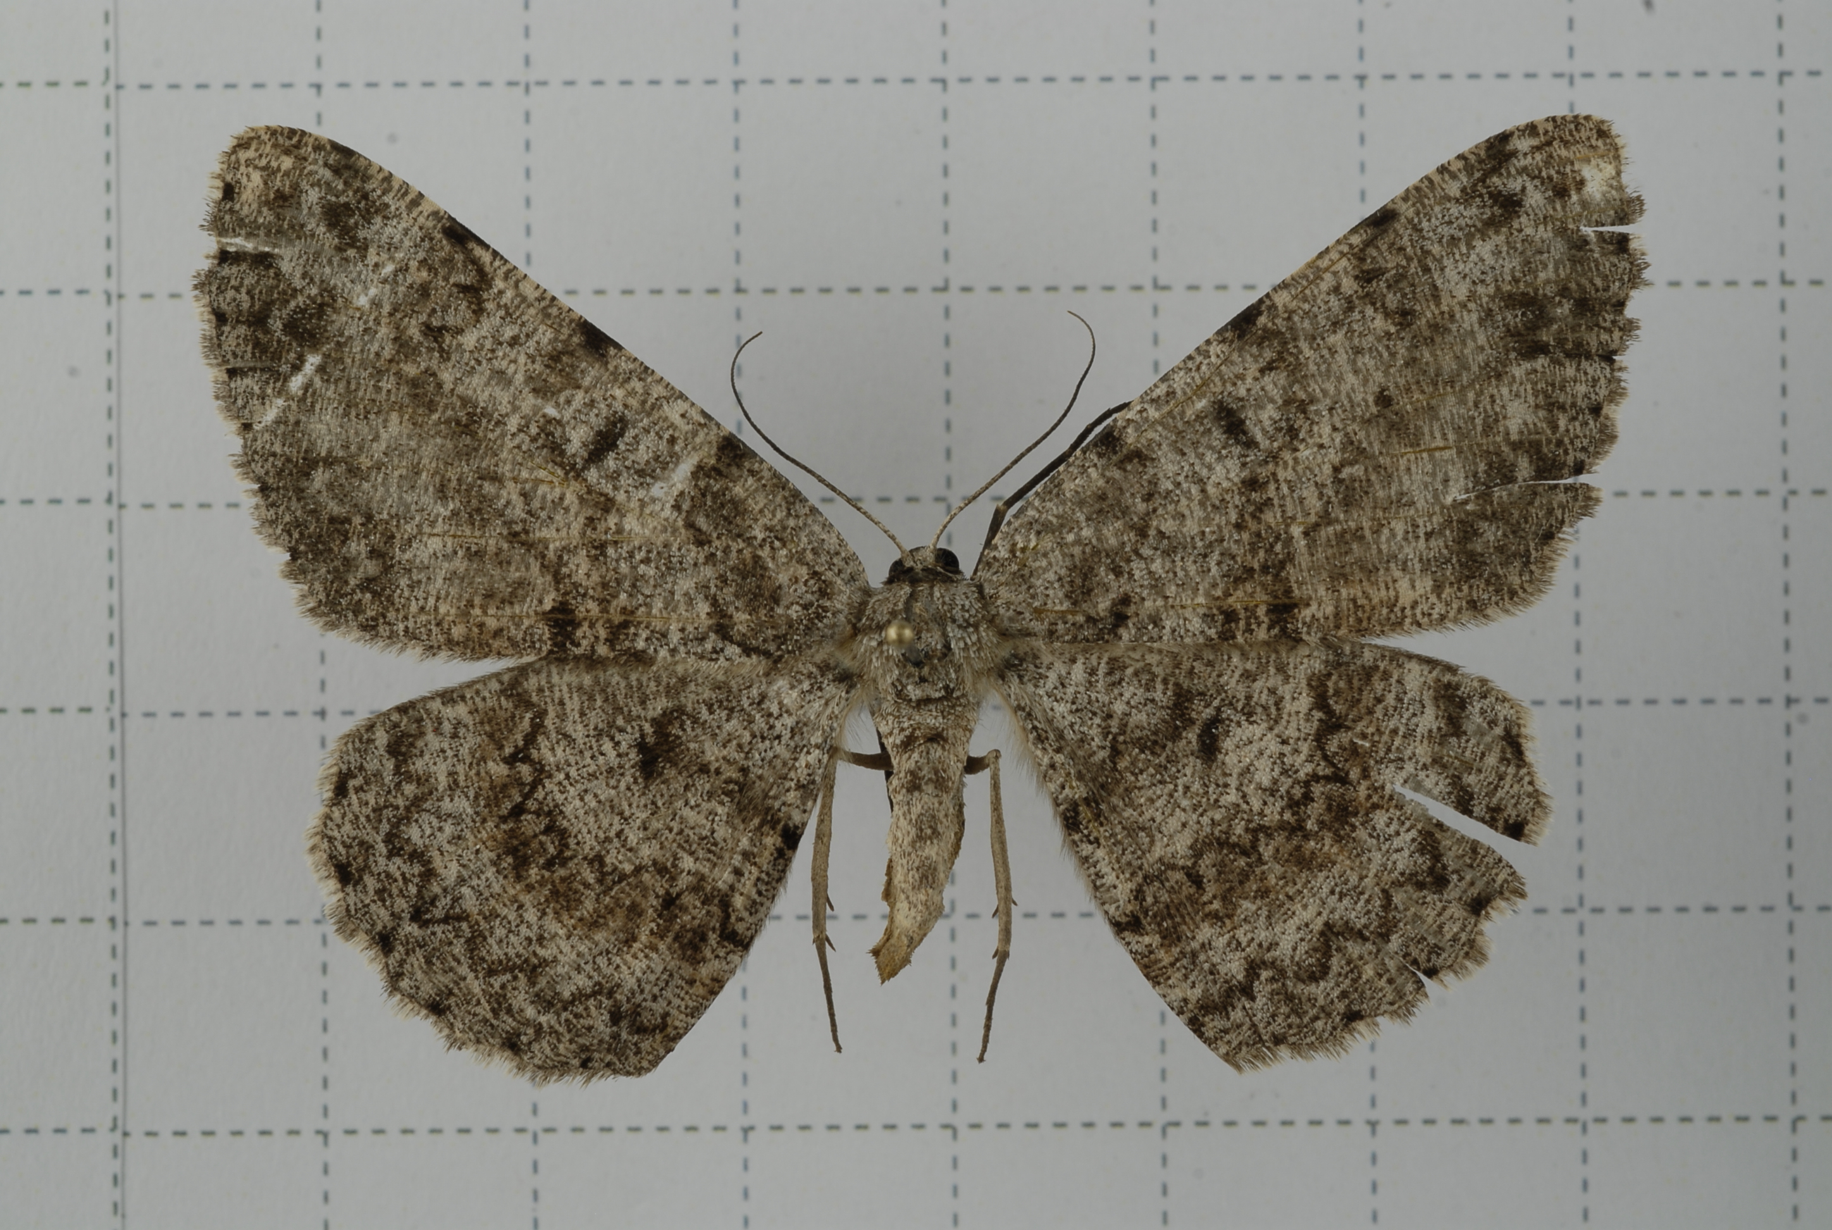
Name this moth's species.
Hypomecis cineracea
